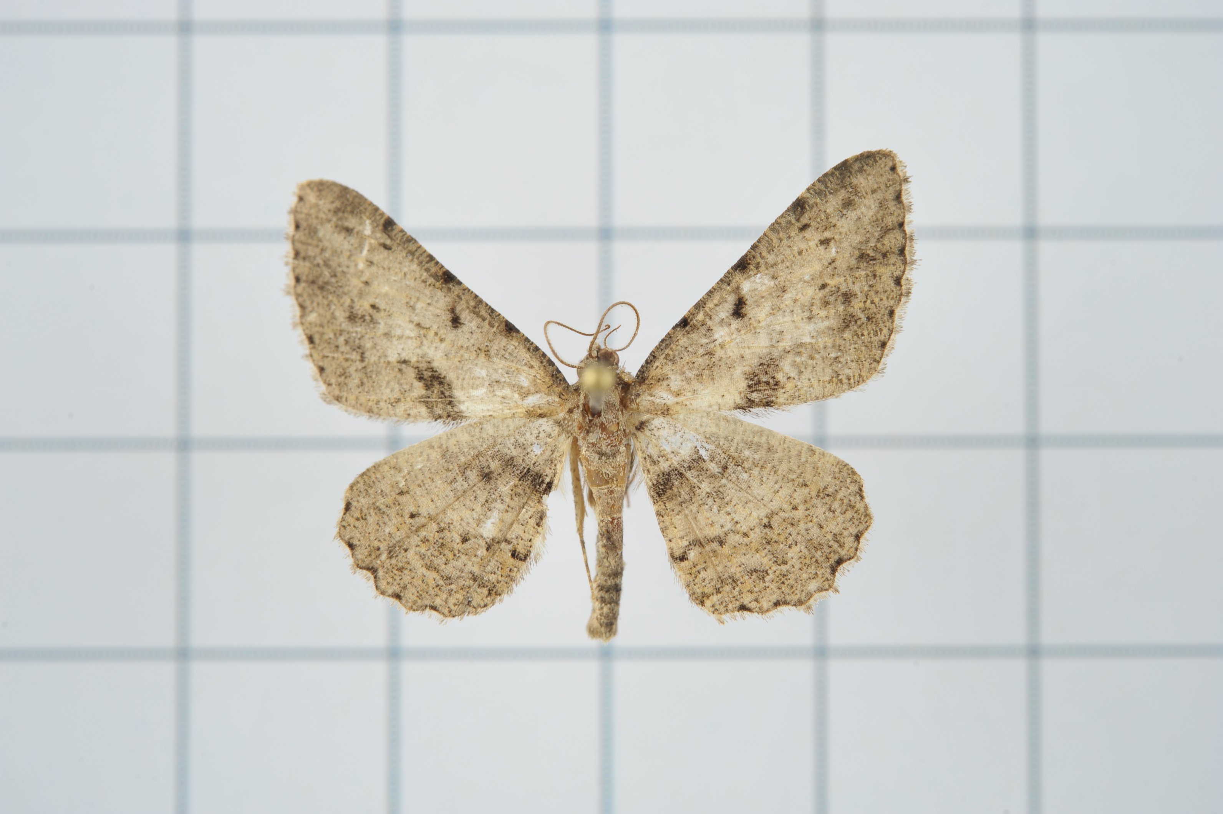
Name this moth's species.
Psilalcis breta rantaizana
